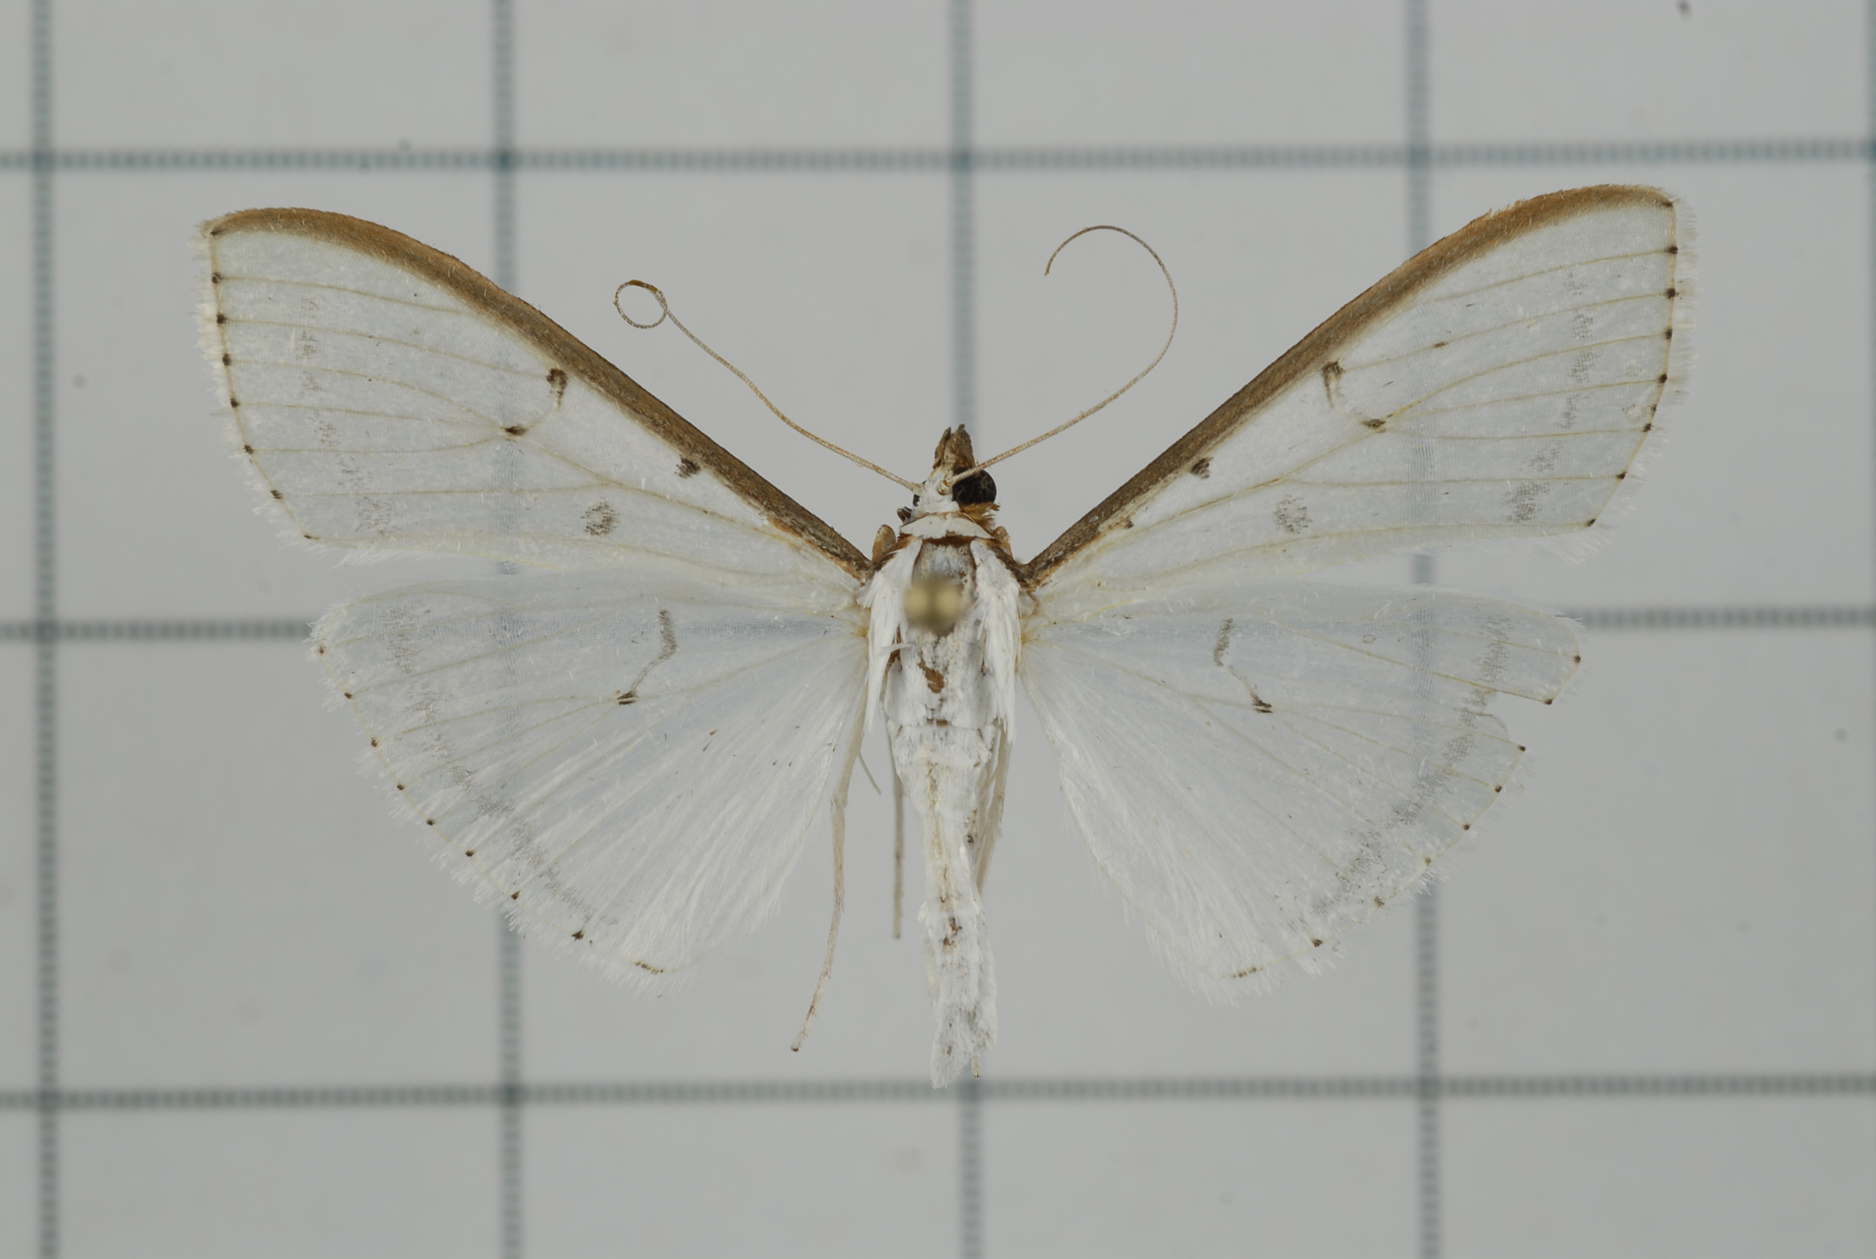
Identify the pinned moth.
Palpita asiaticalis
